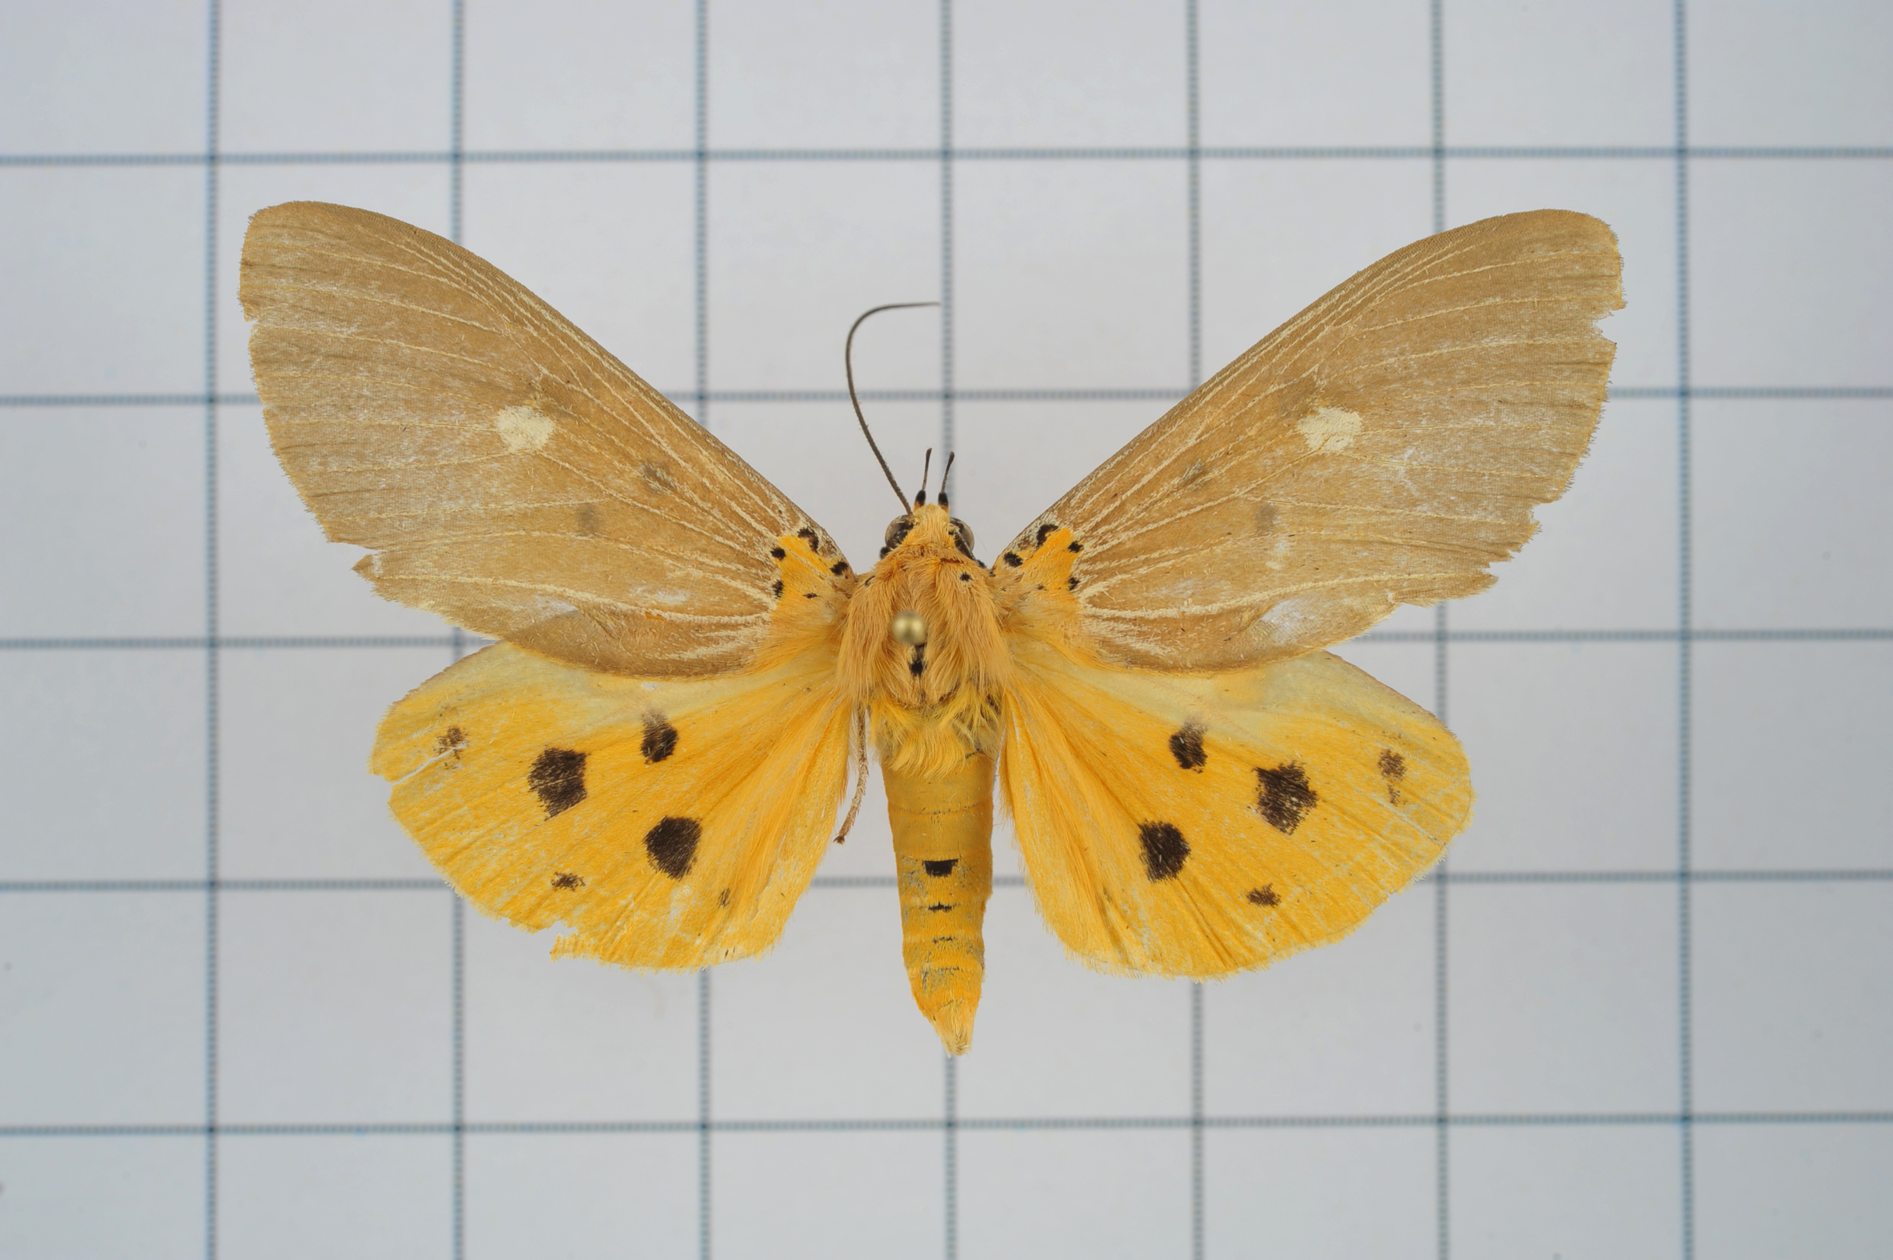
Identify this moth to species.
Asota caricae
